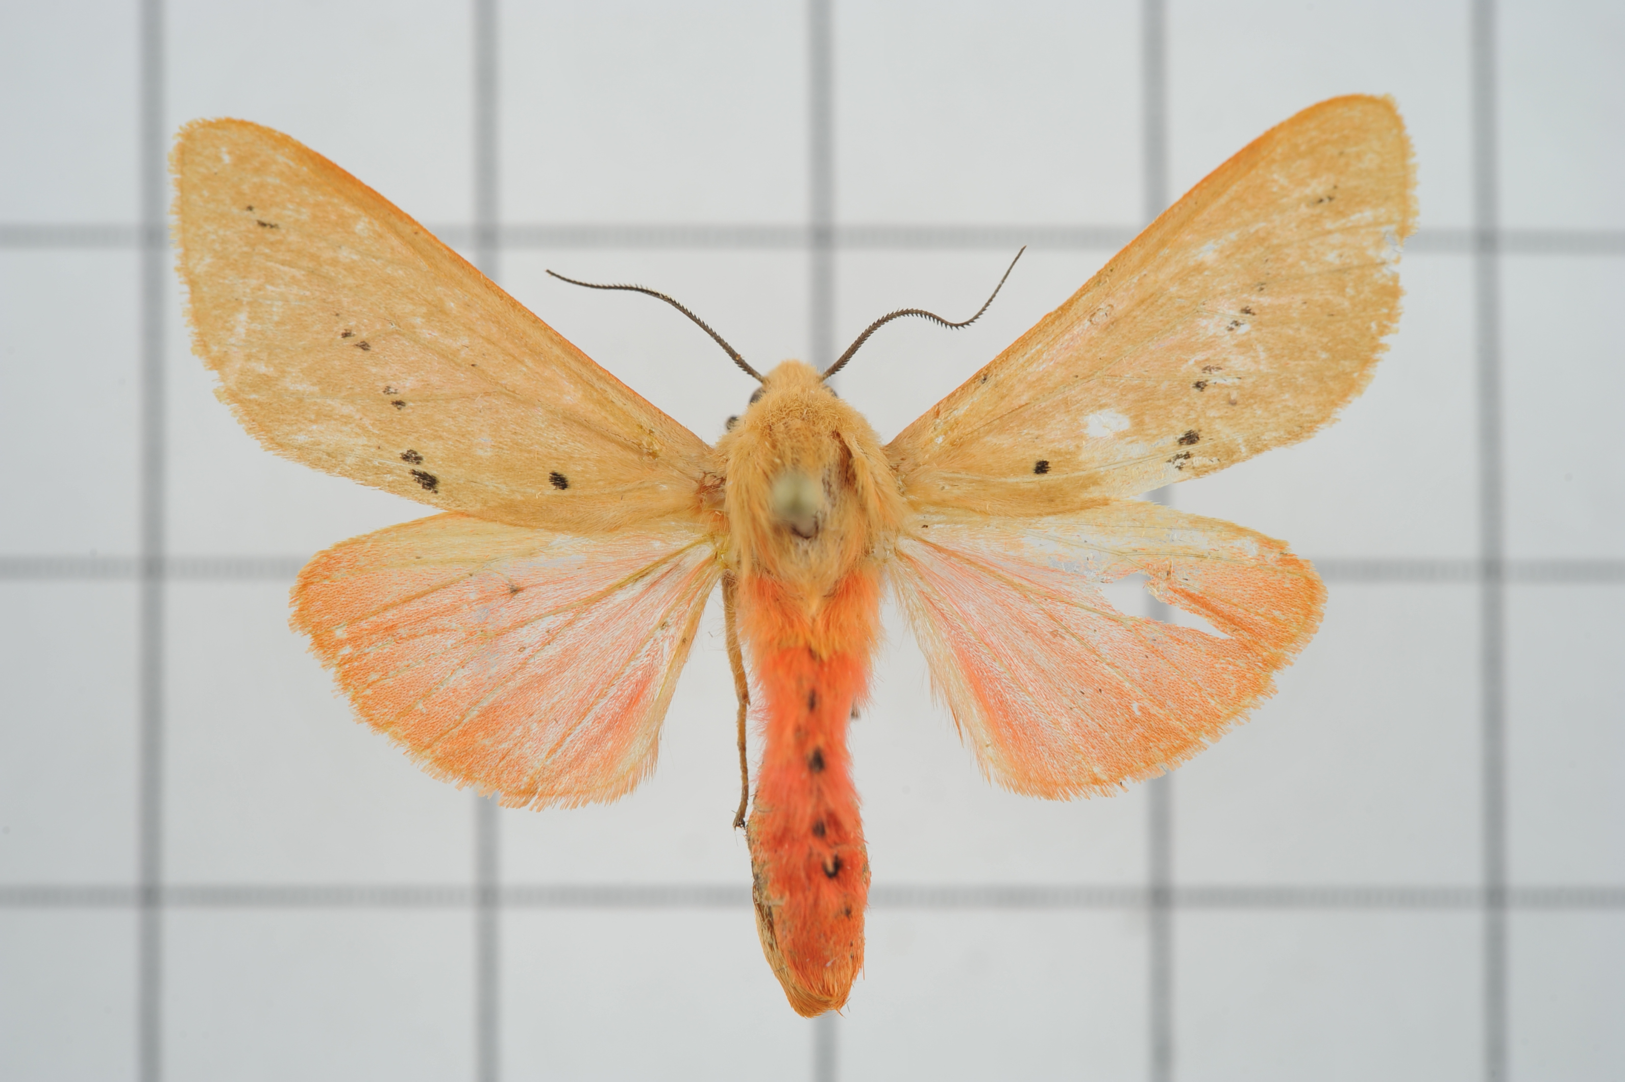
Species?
Spilarctia wilemani
